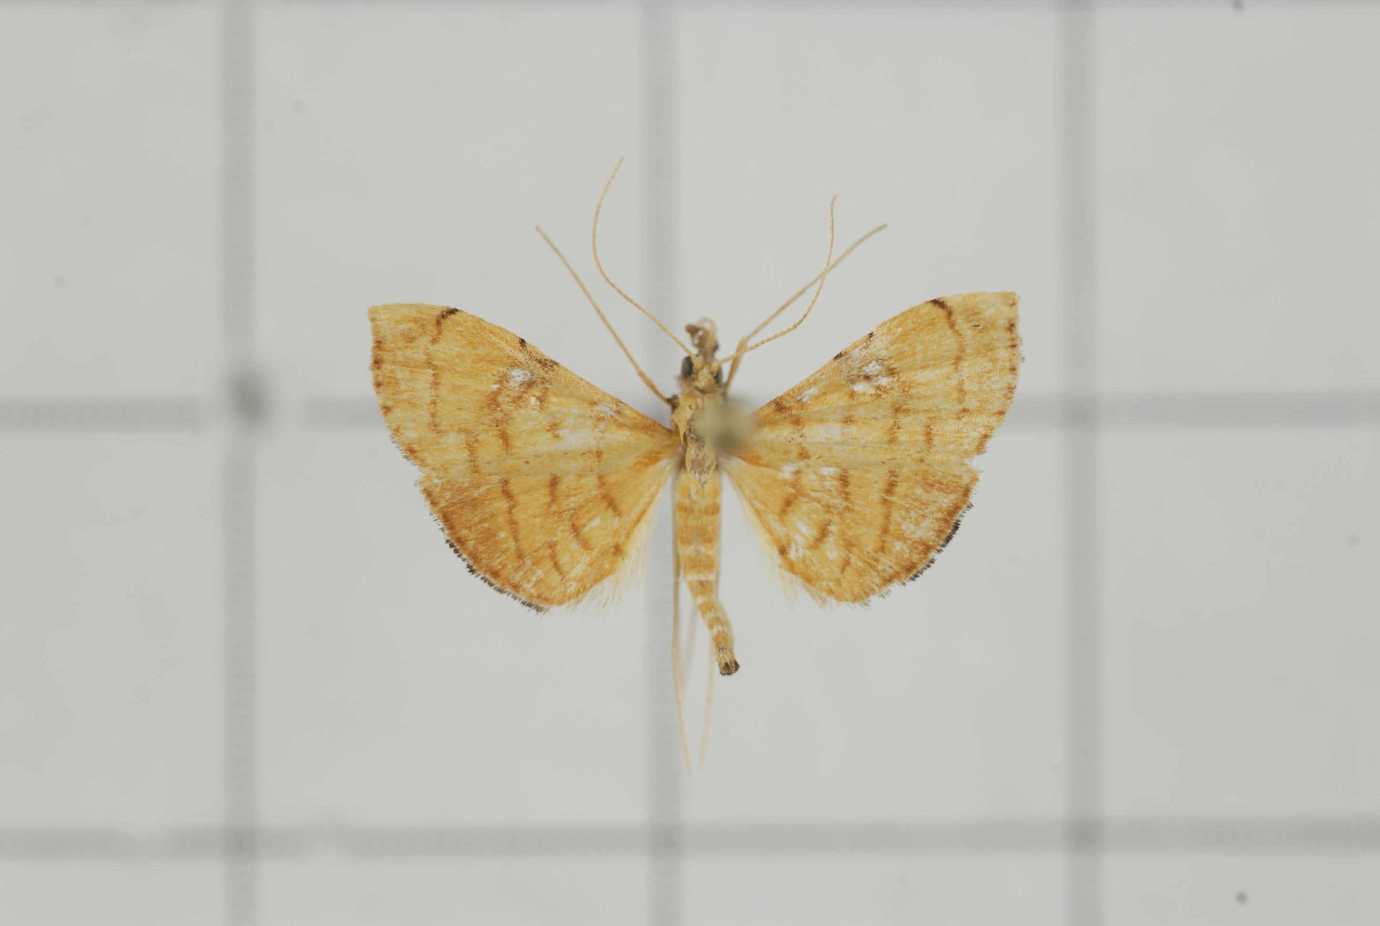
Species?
Mabra nigriscripta
